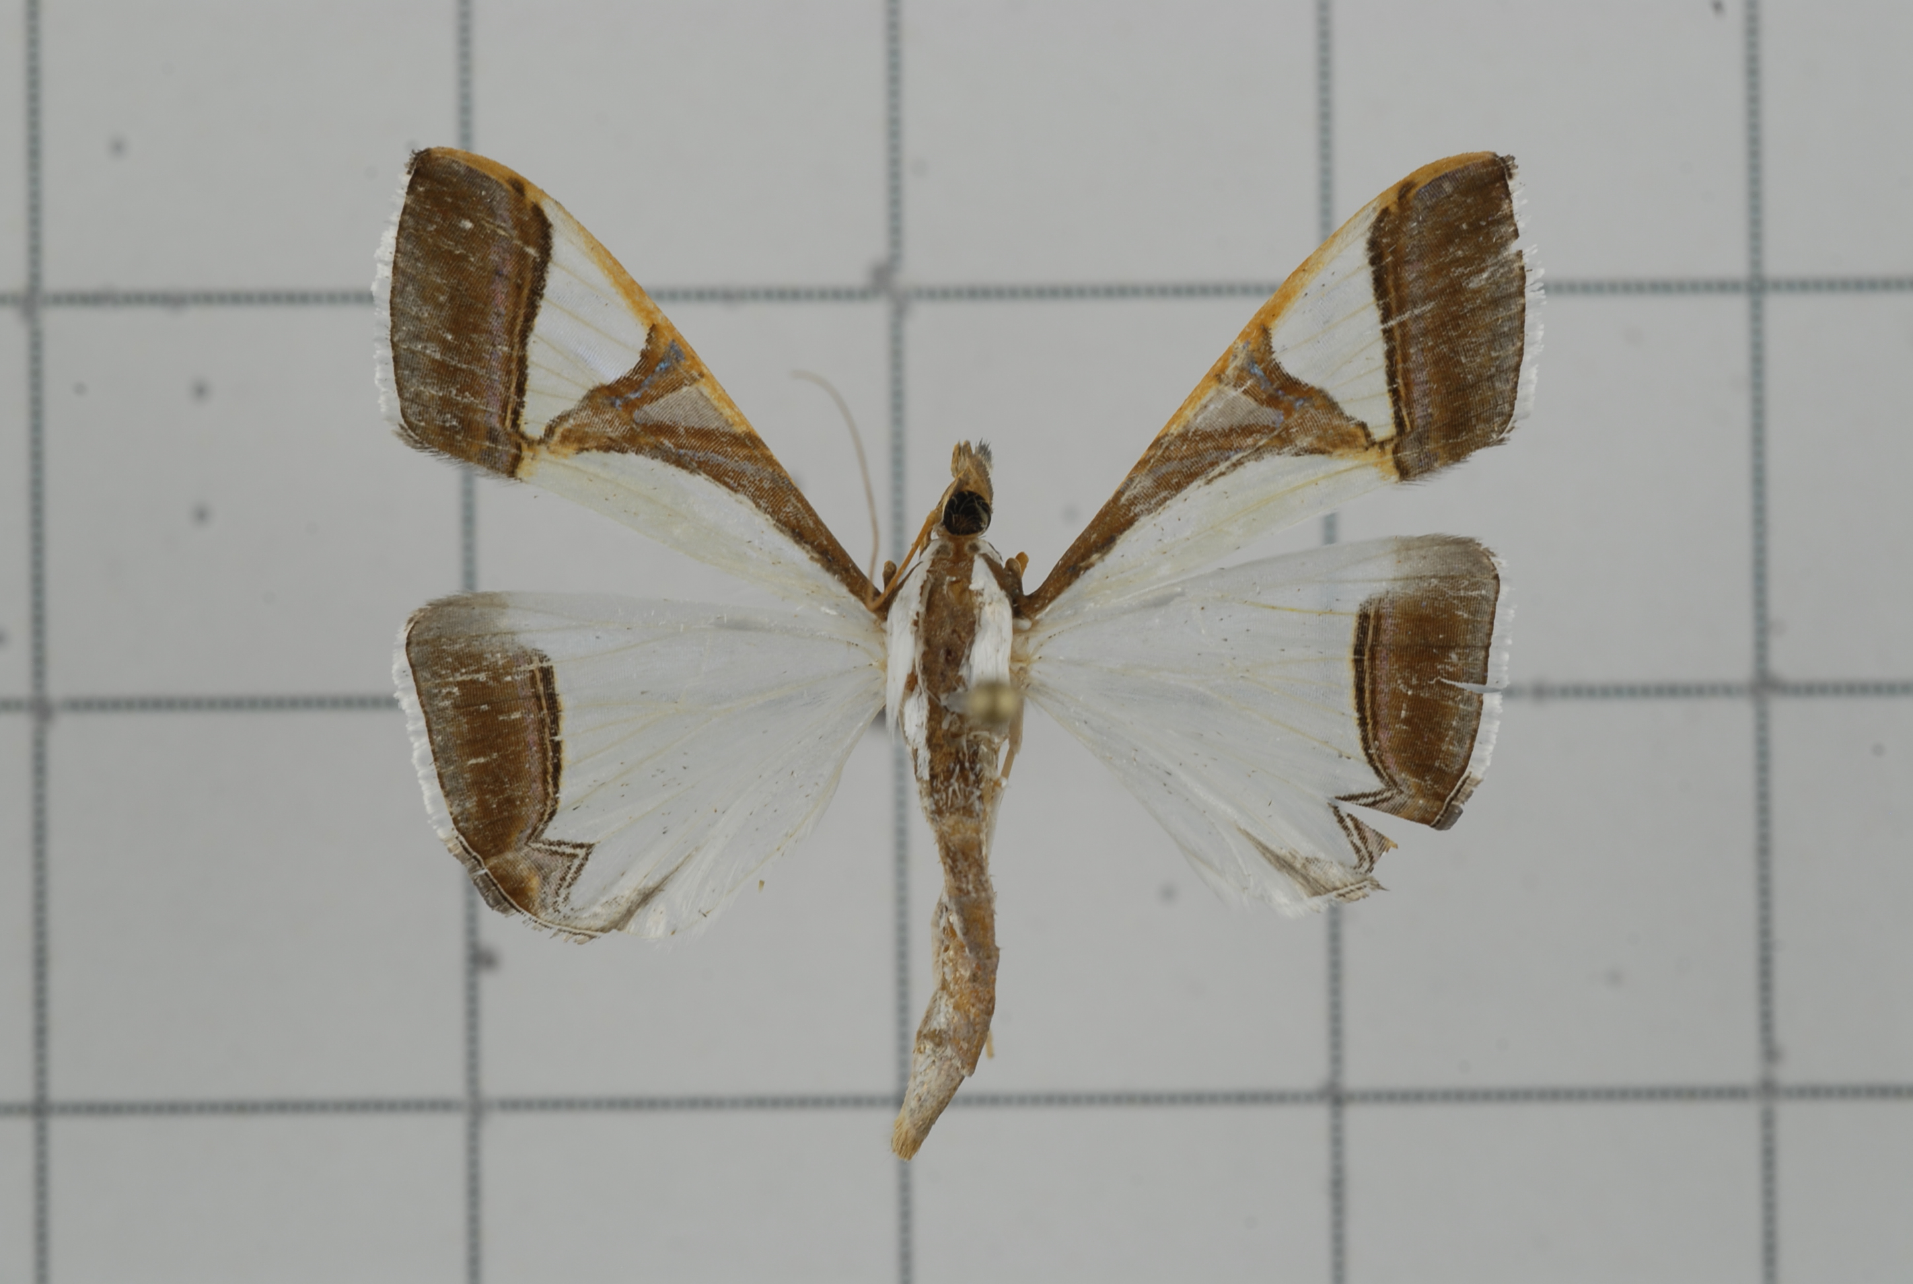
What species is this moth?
Agrioglypta eurytusalis
